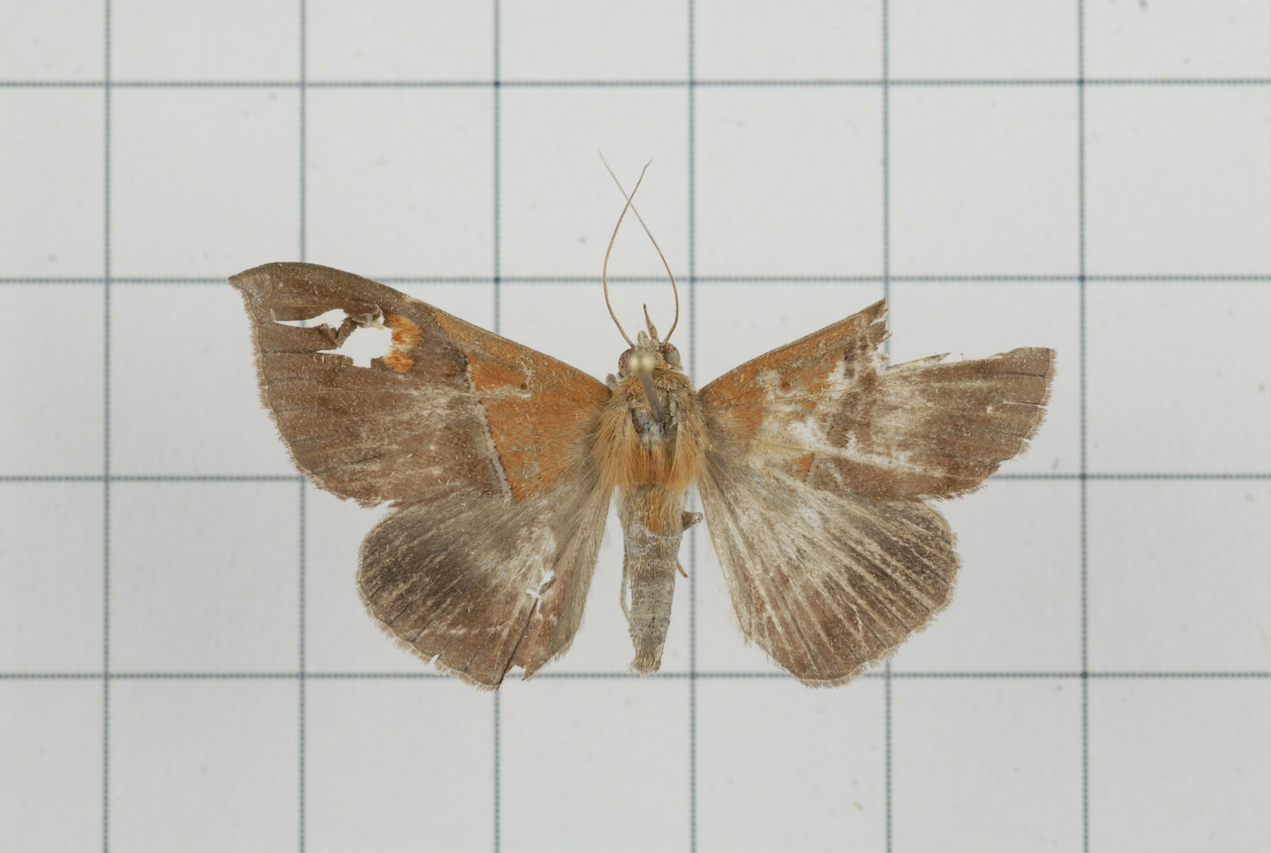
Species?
Sympis rufibasis
